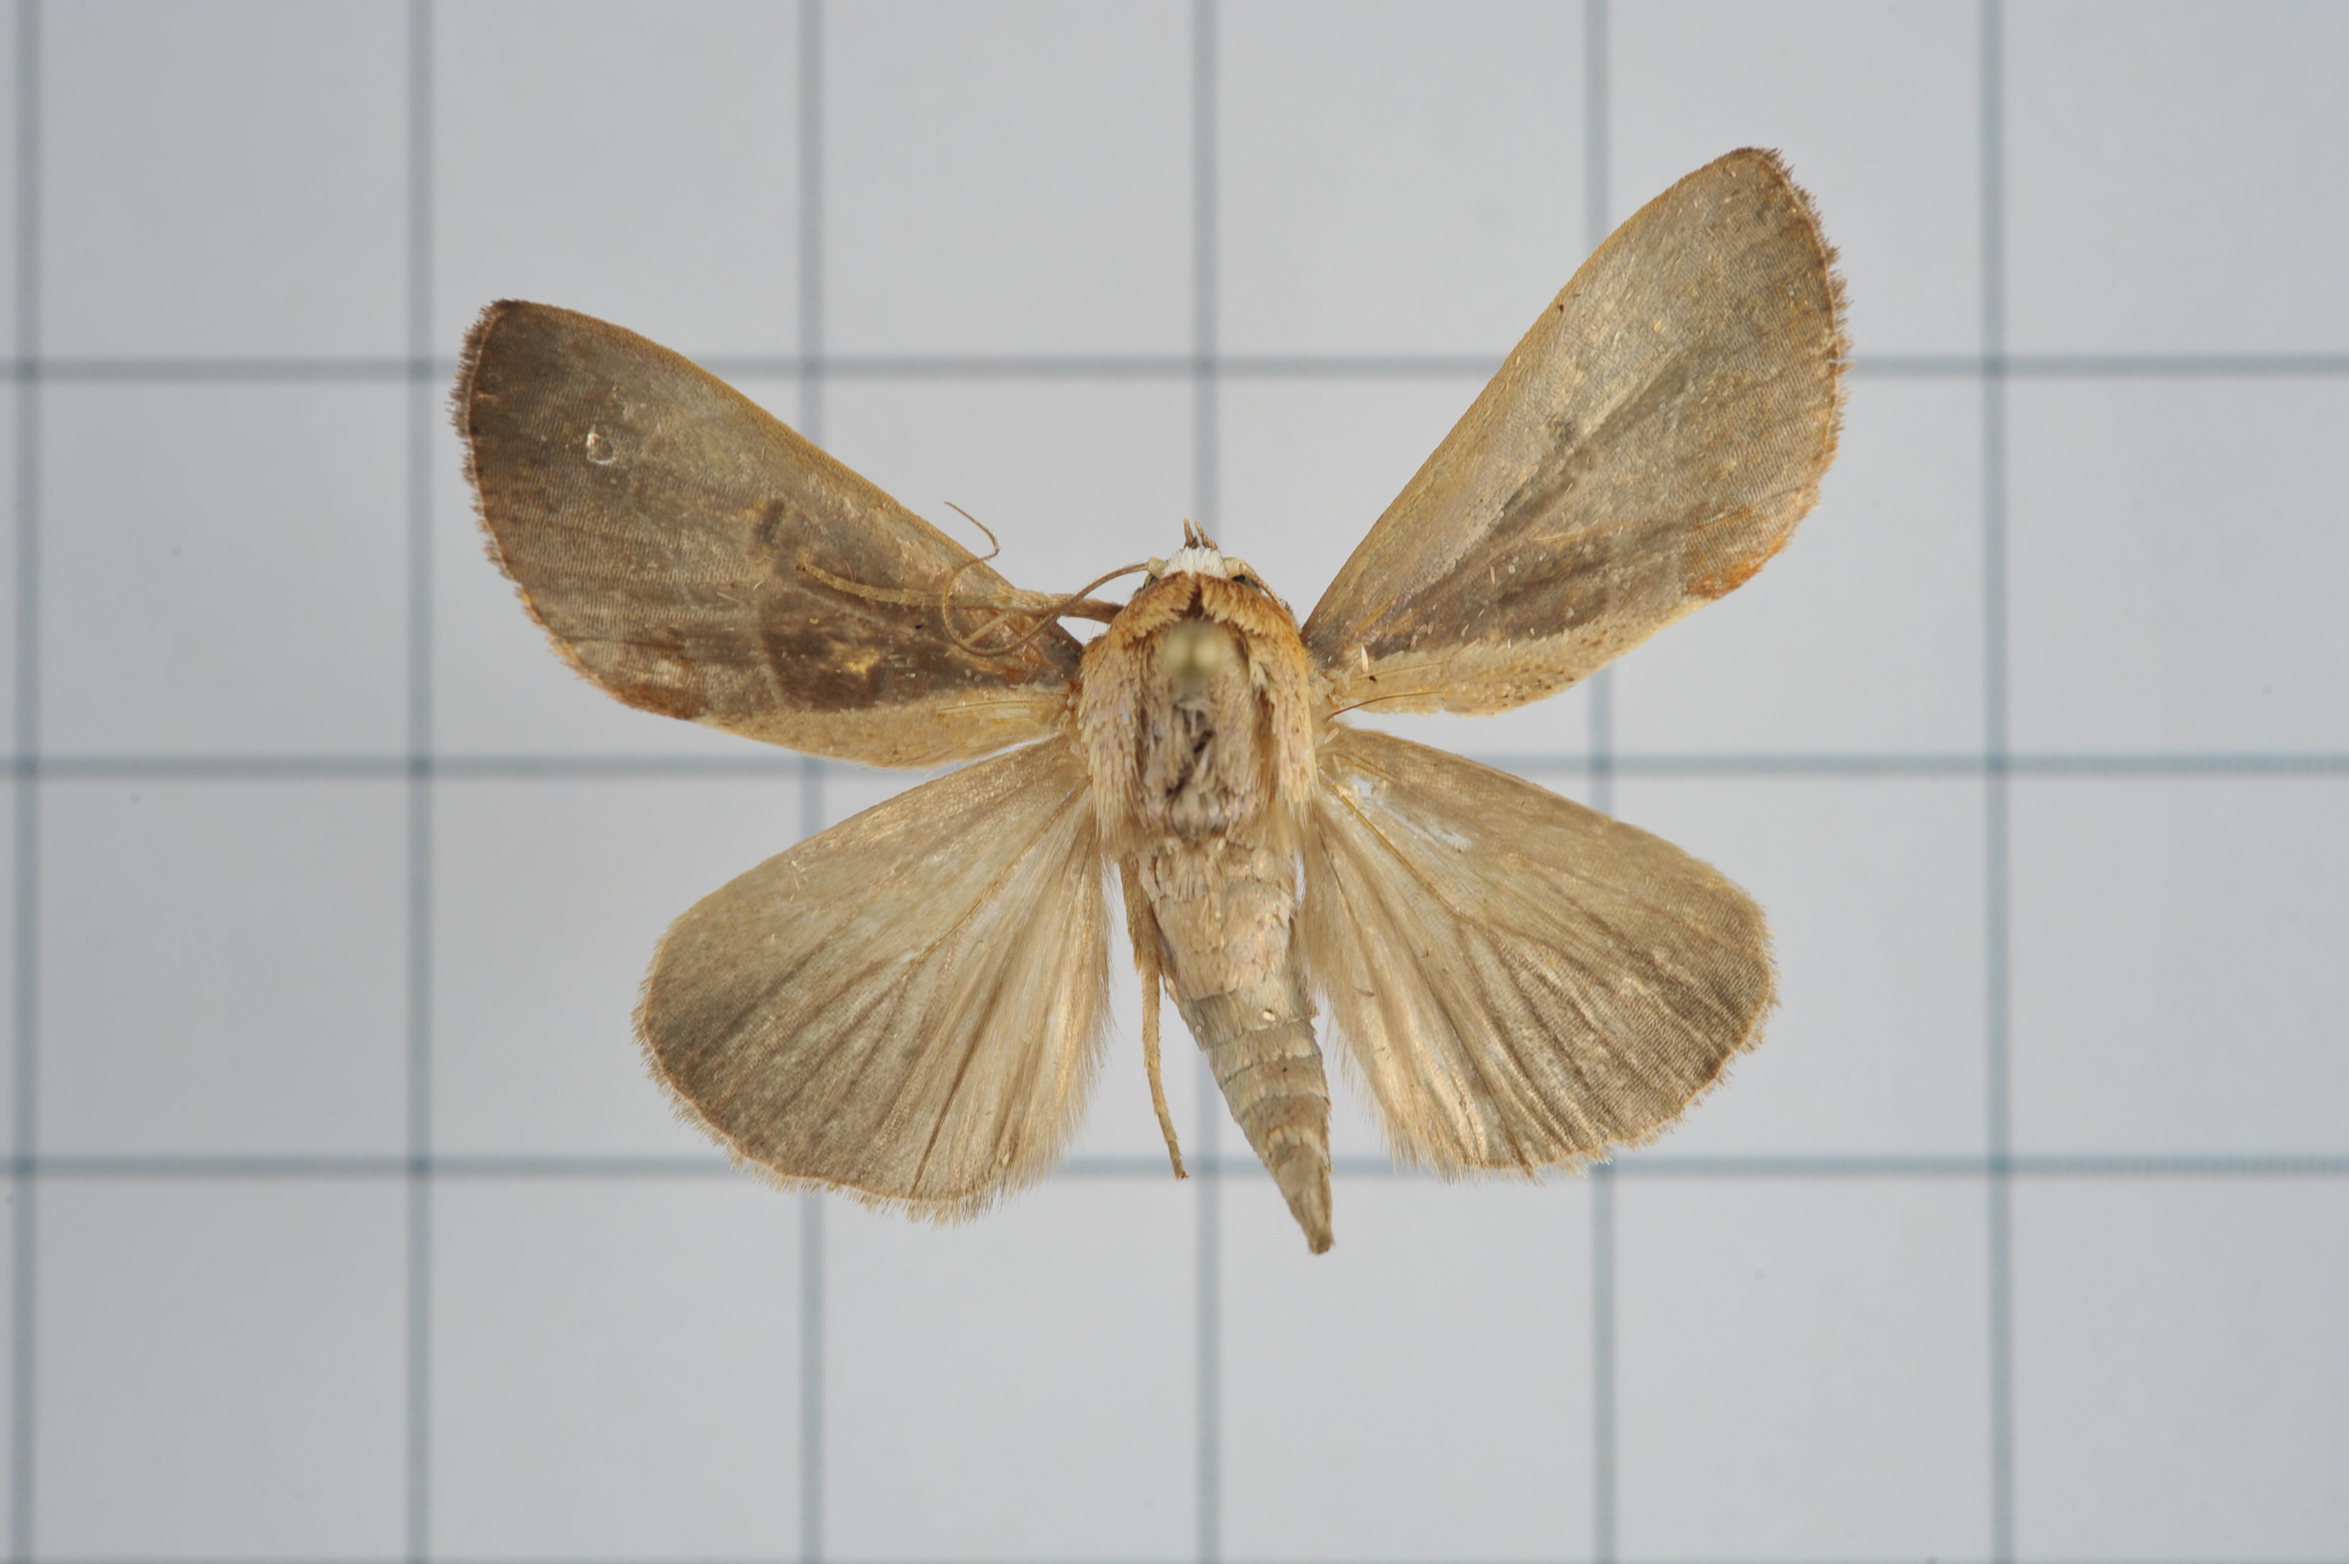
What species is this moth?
Westermannia elliptica elliptica
